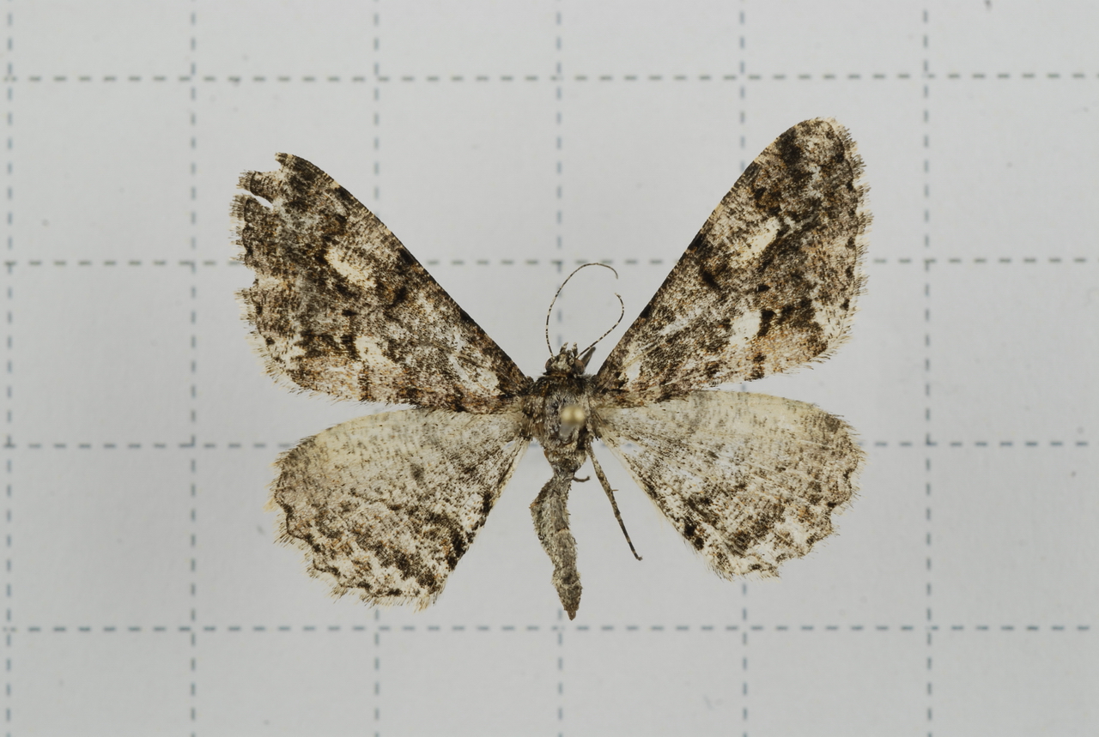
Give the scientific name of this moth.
Alcis taiwanovariegata
